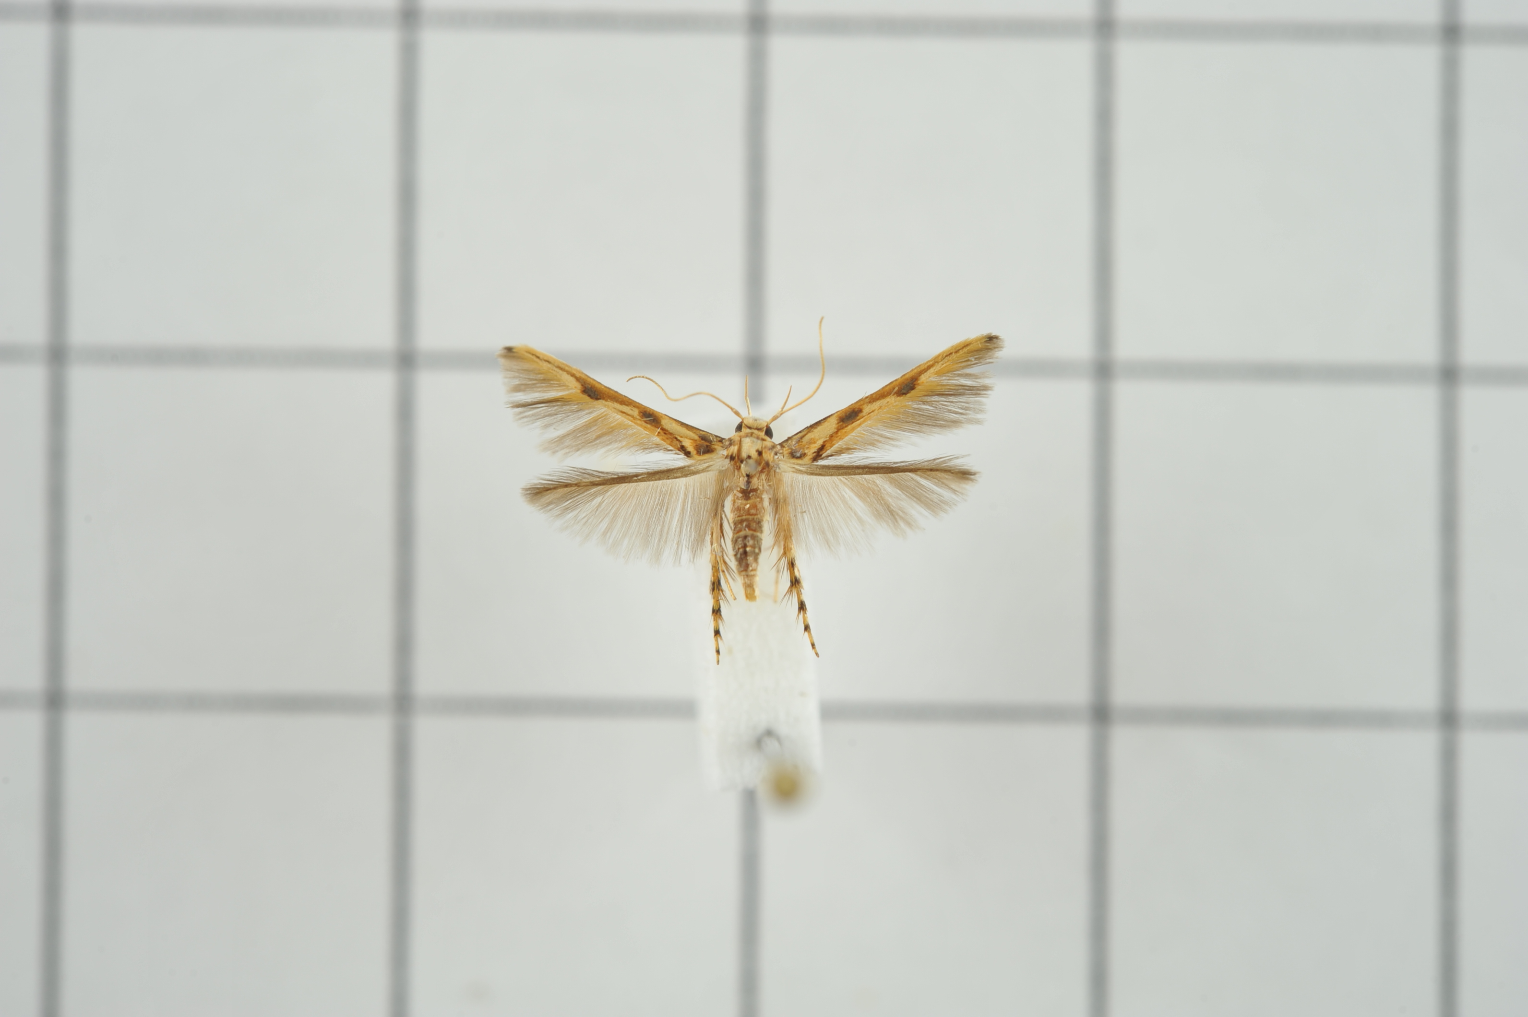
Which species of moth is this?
Stathmopoda stimulata
